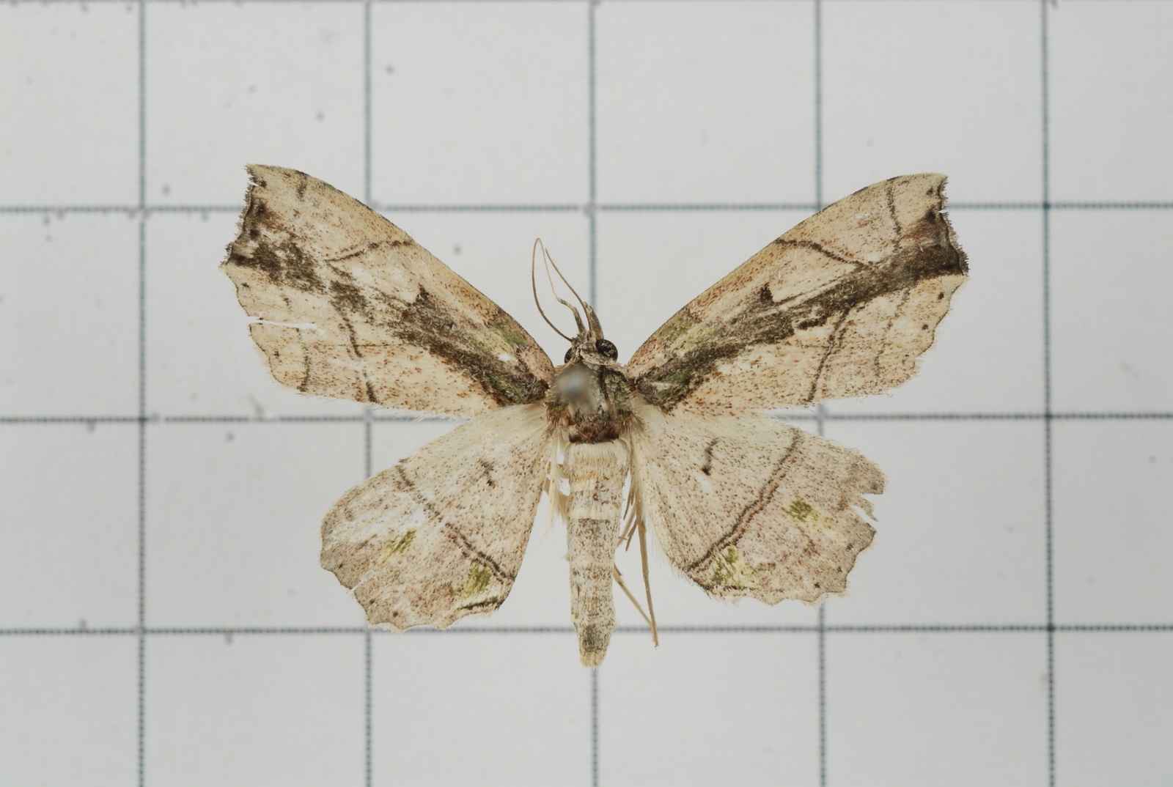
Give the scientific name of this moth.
Tamba lala
